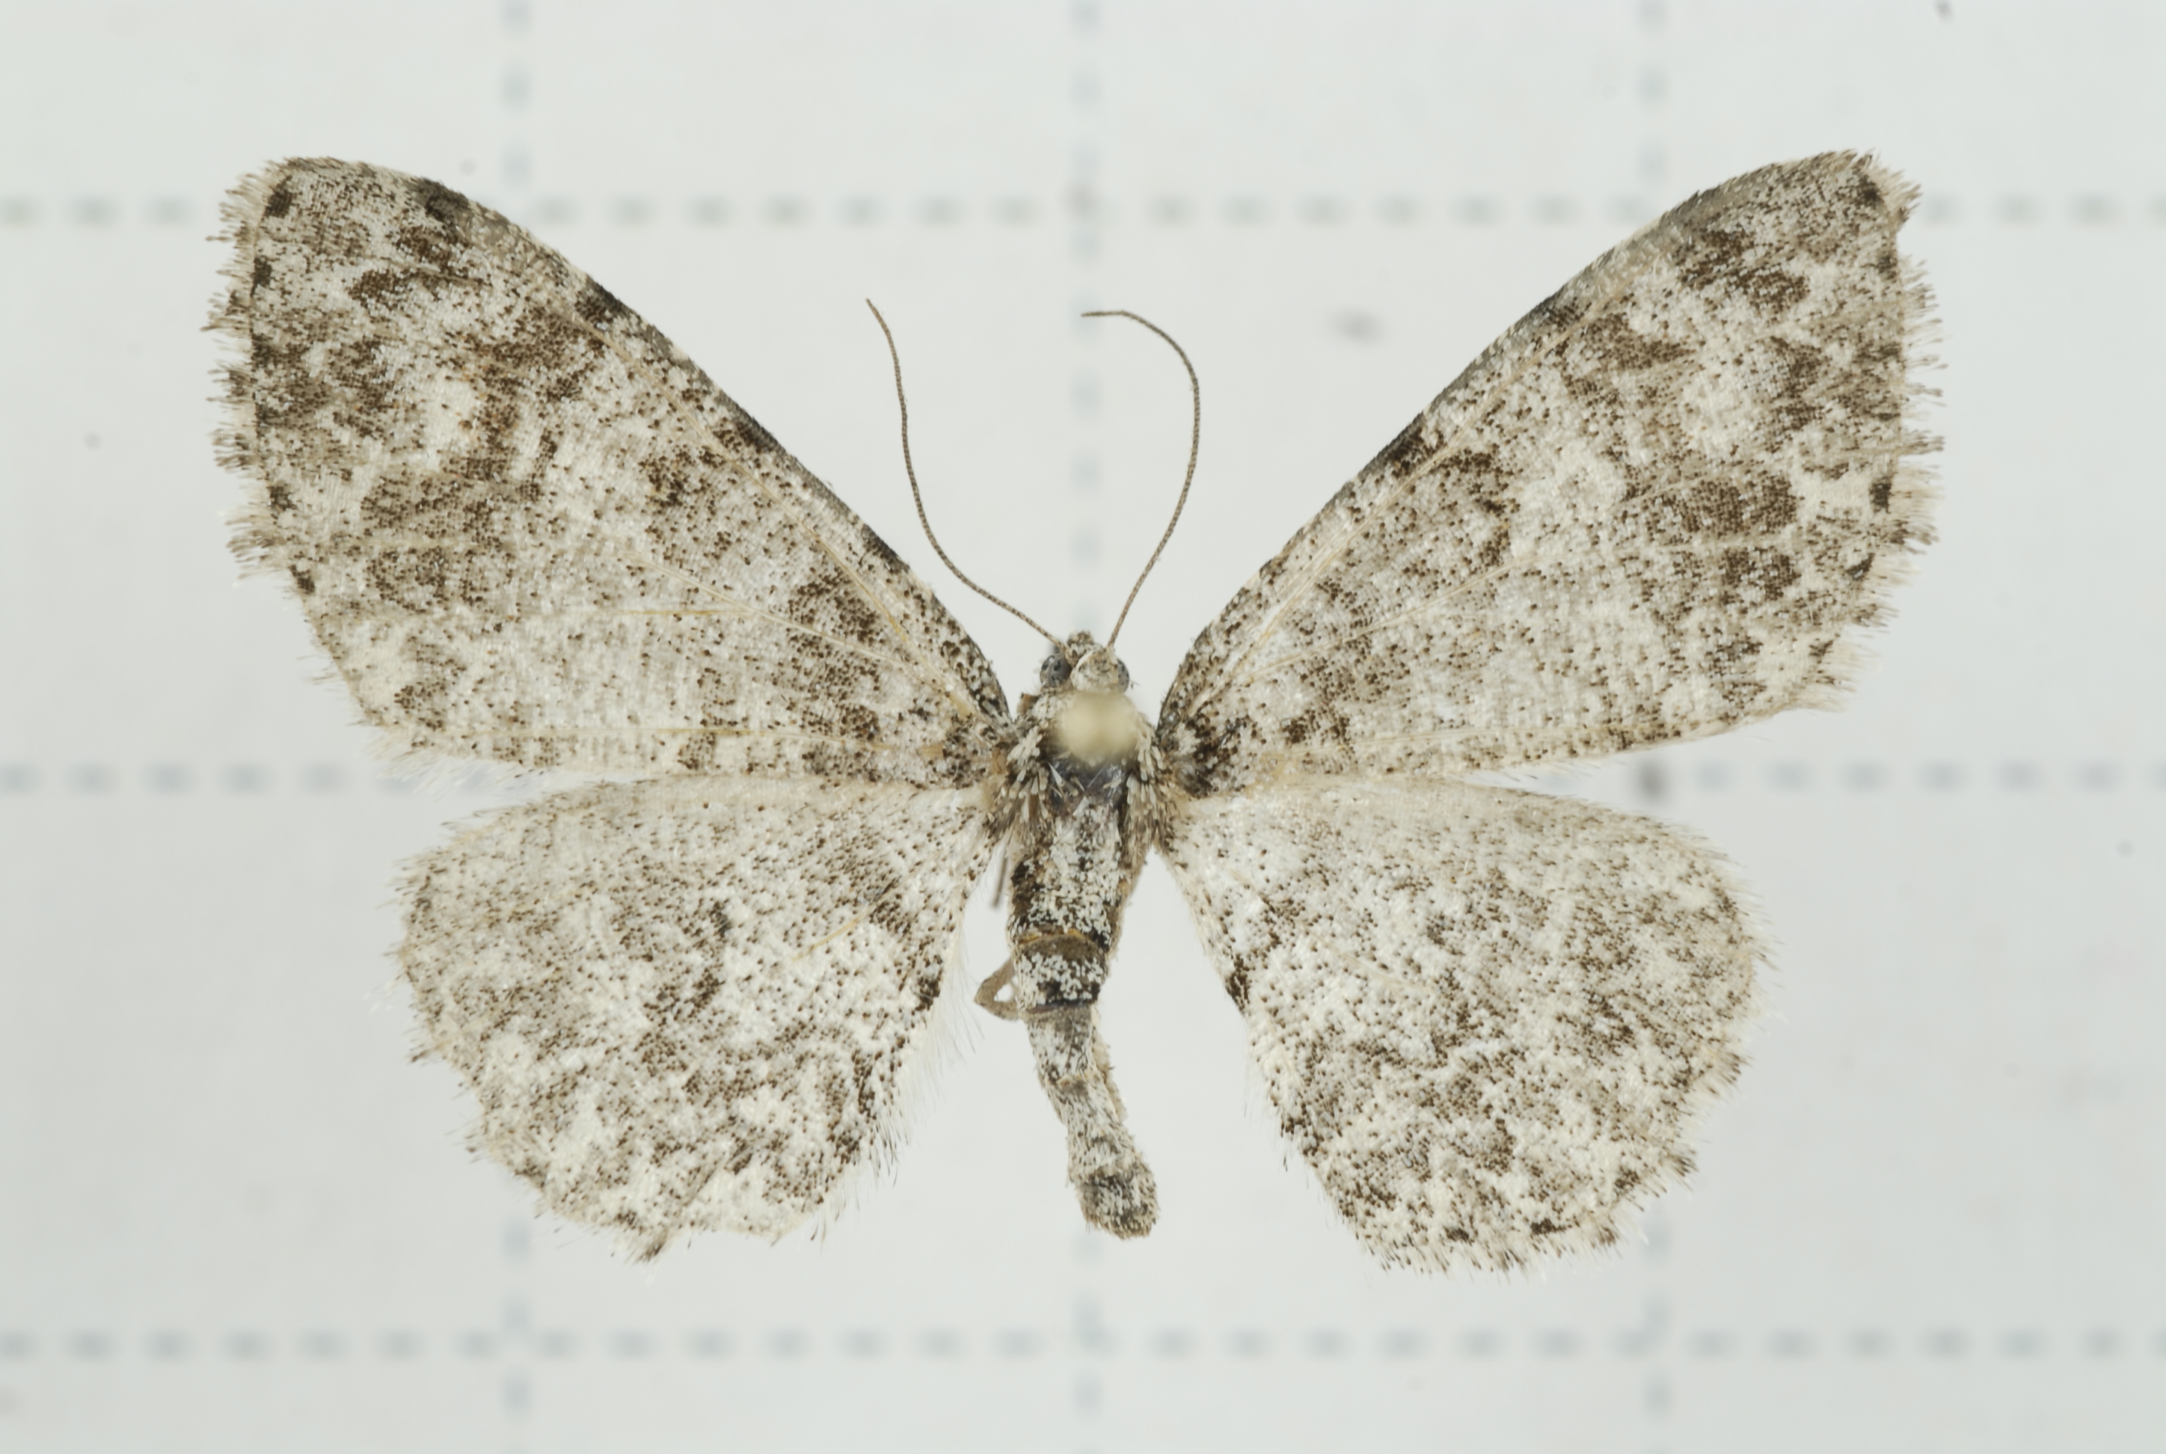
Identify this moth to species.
Aethalura duplicata
